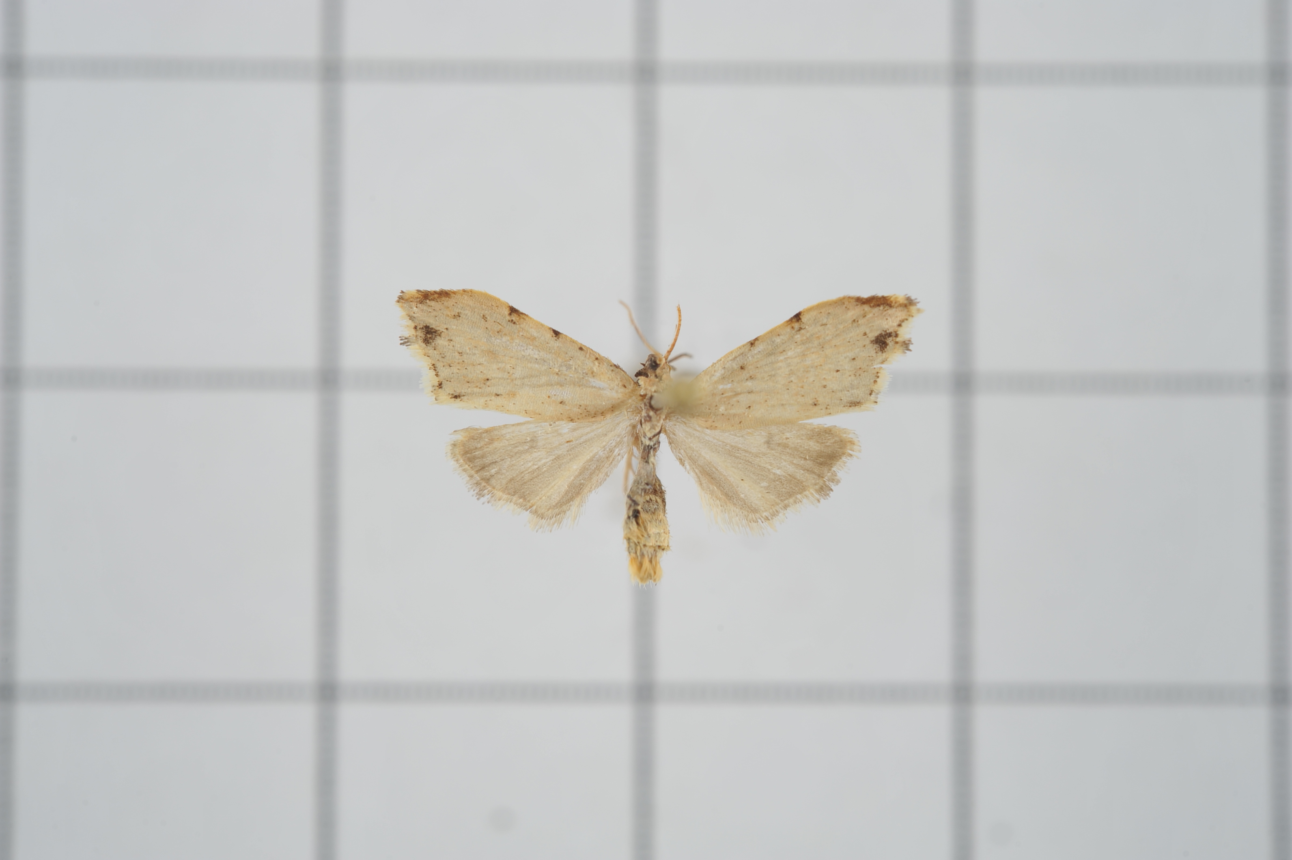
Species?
Oxacme cretacea
